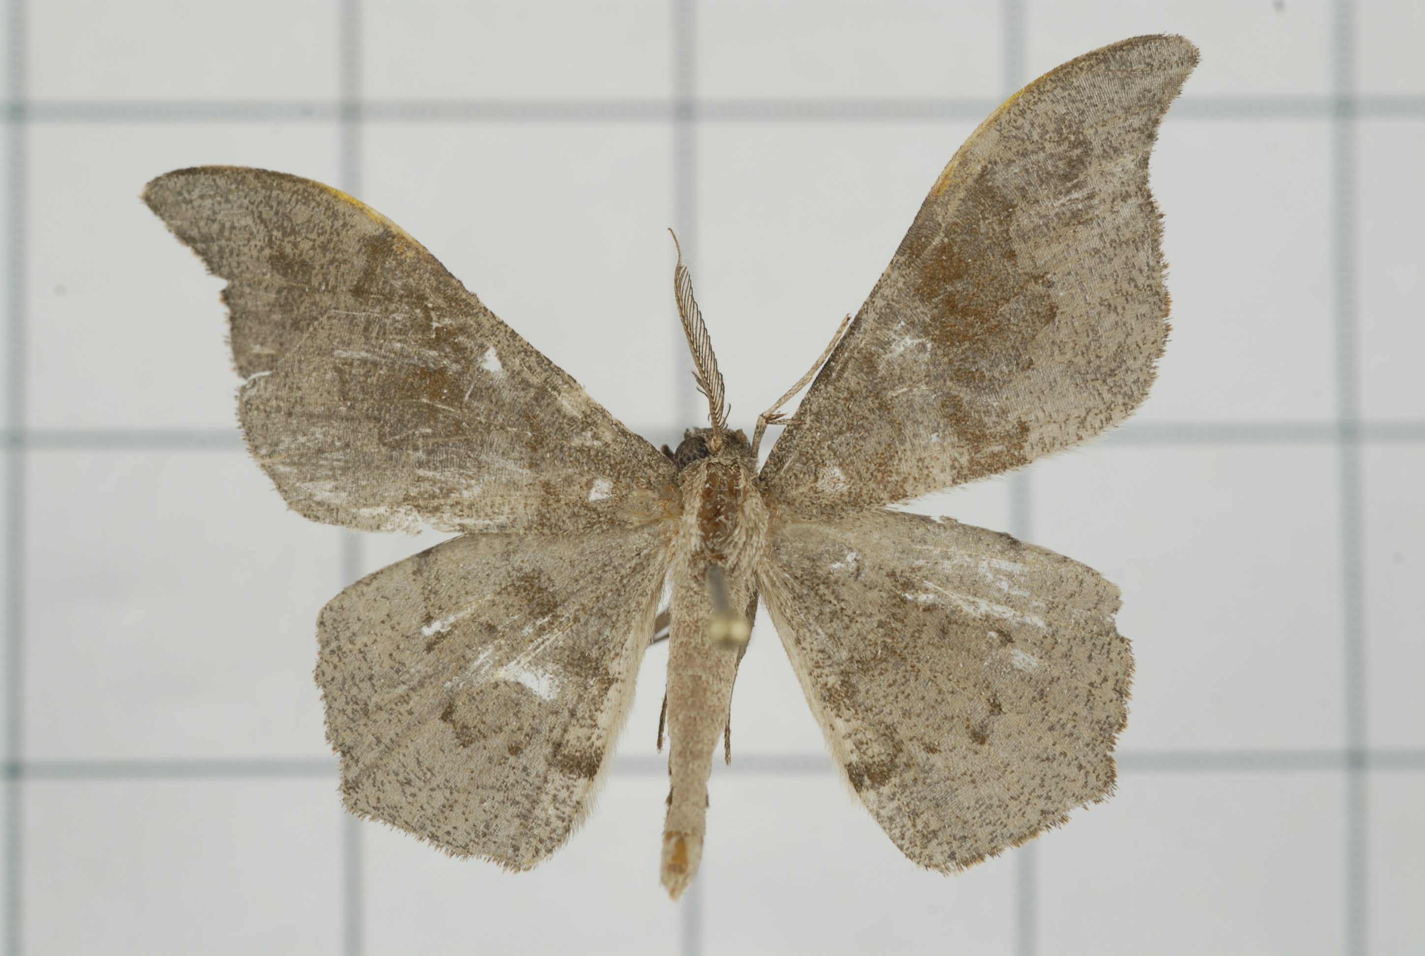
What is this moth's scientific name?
Hyposidra talaca talaca
